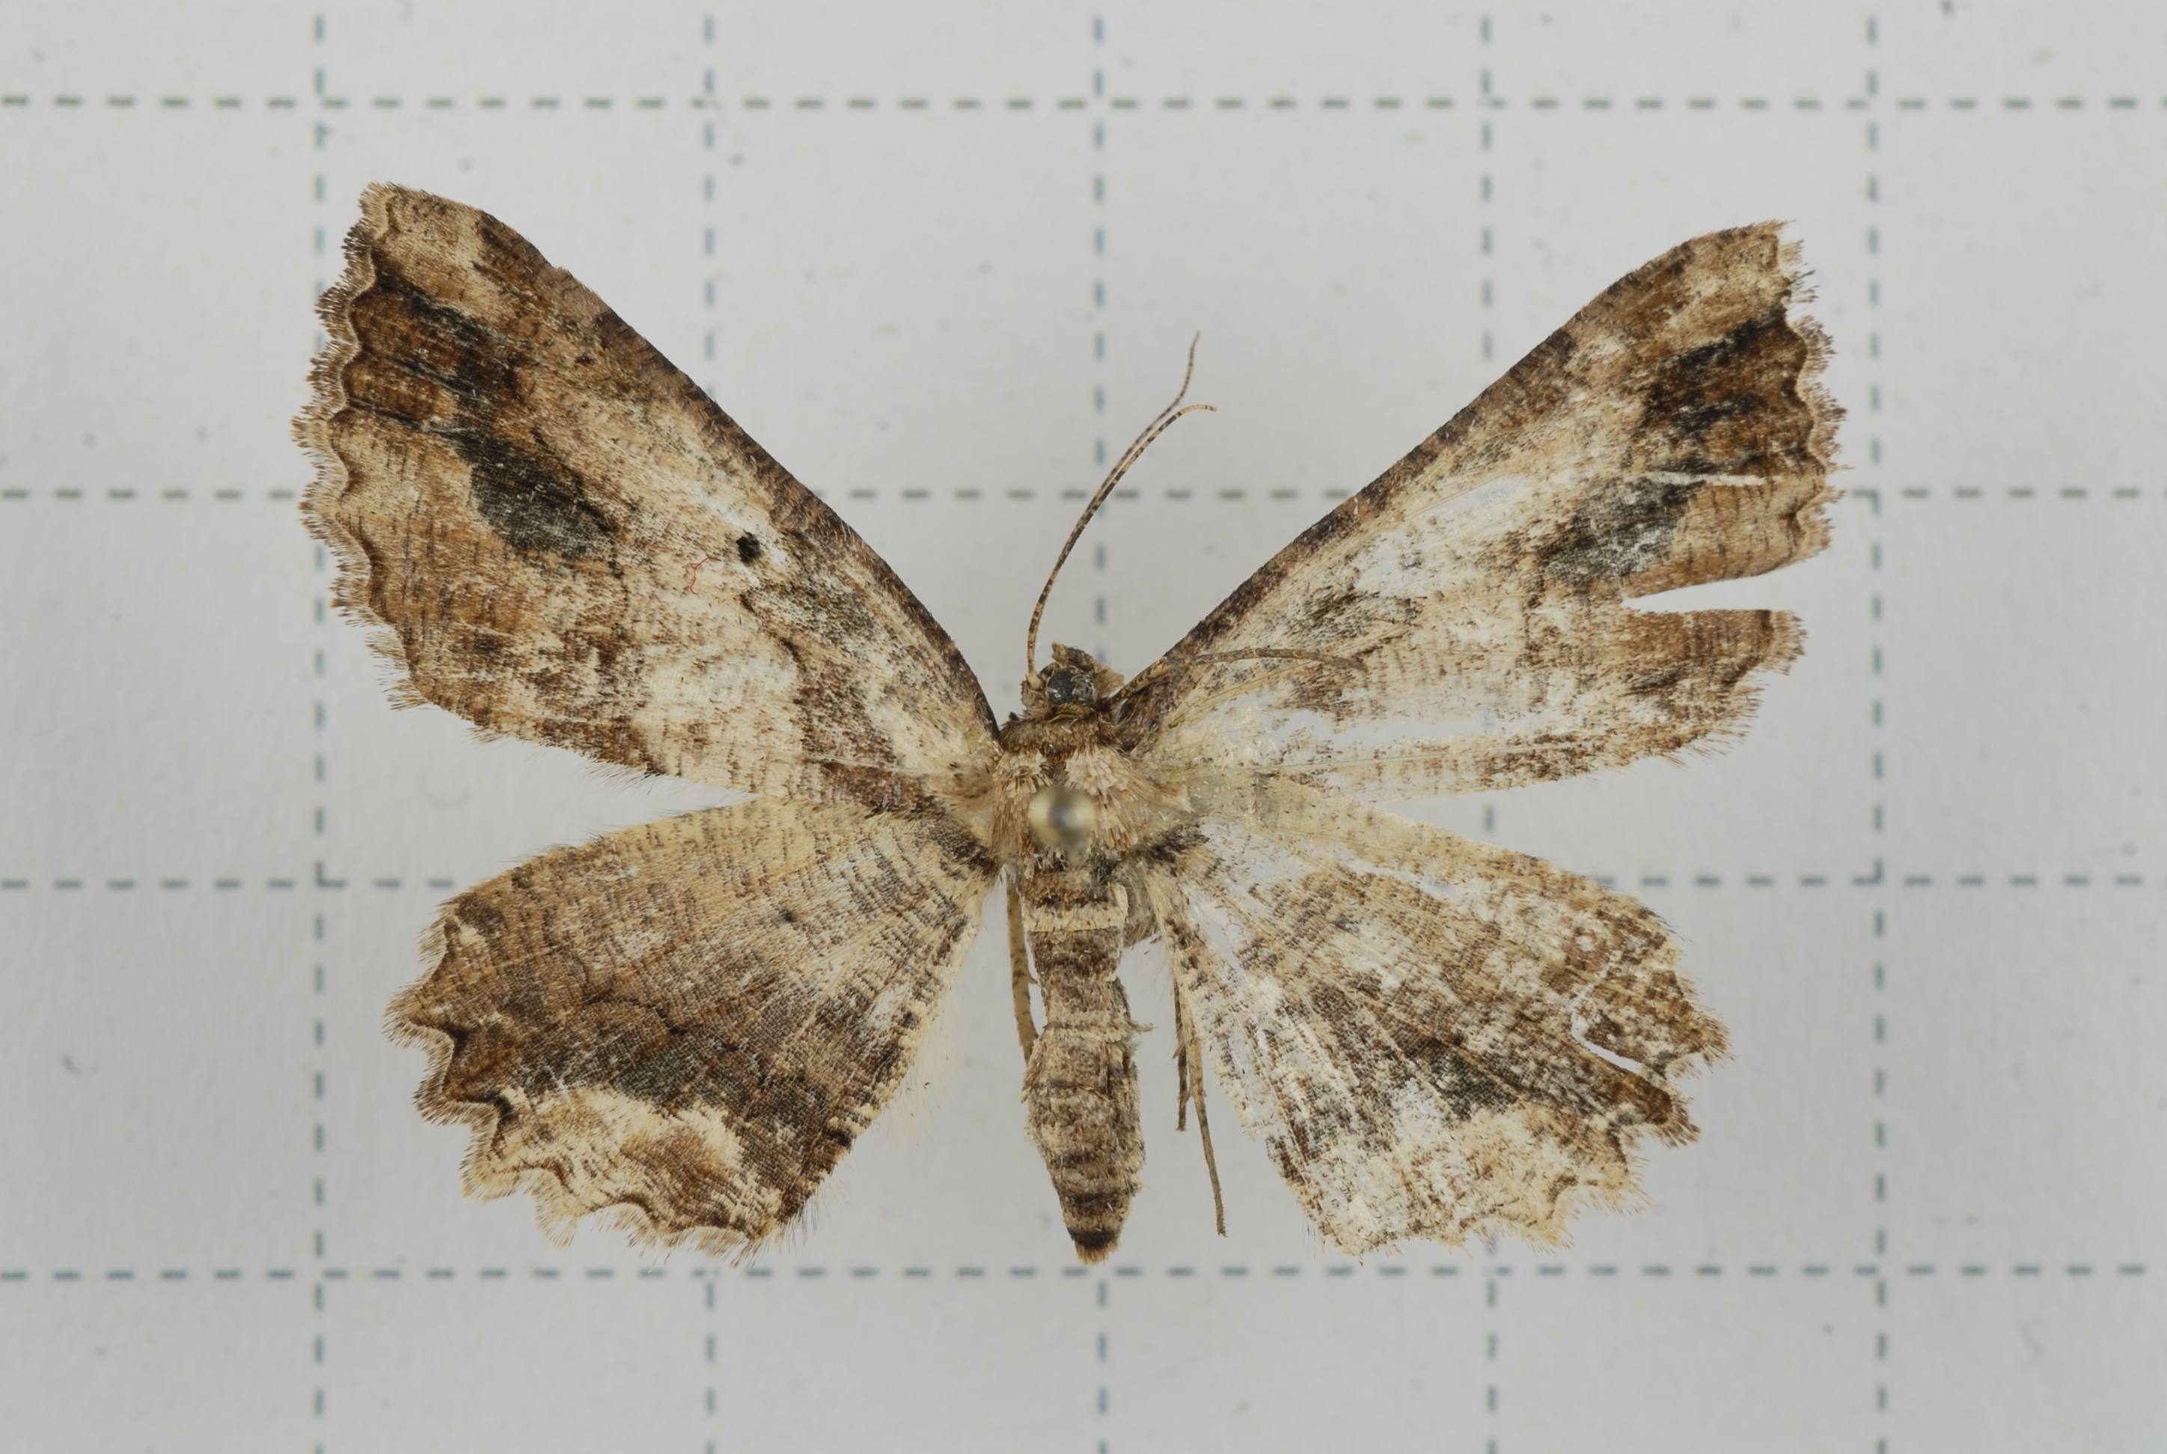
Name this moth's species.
Menophra anaplagiata
